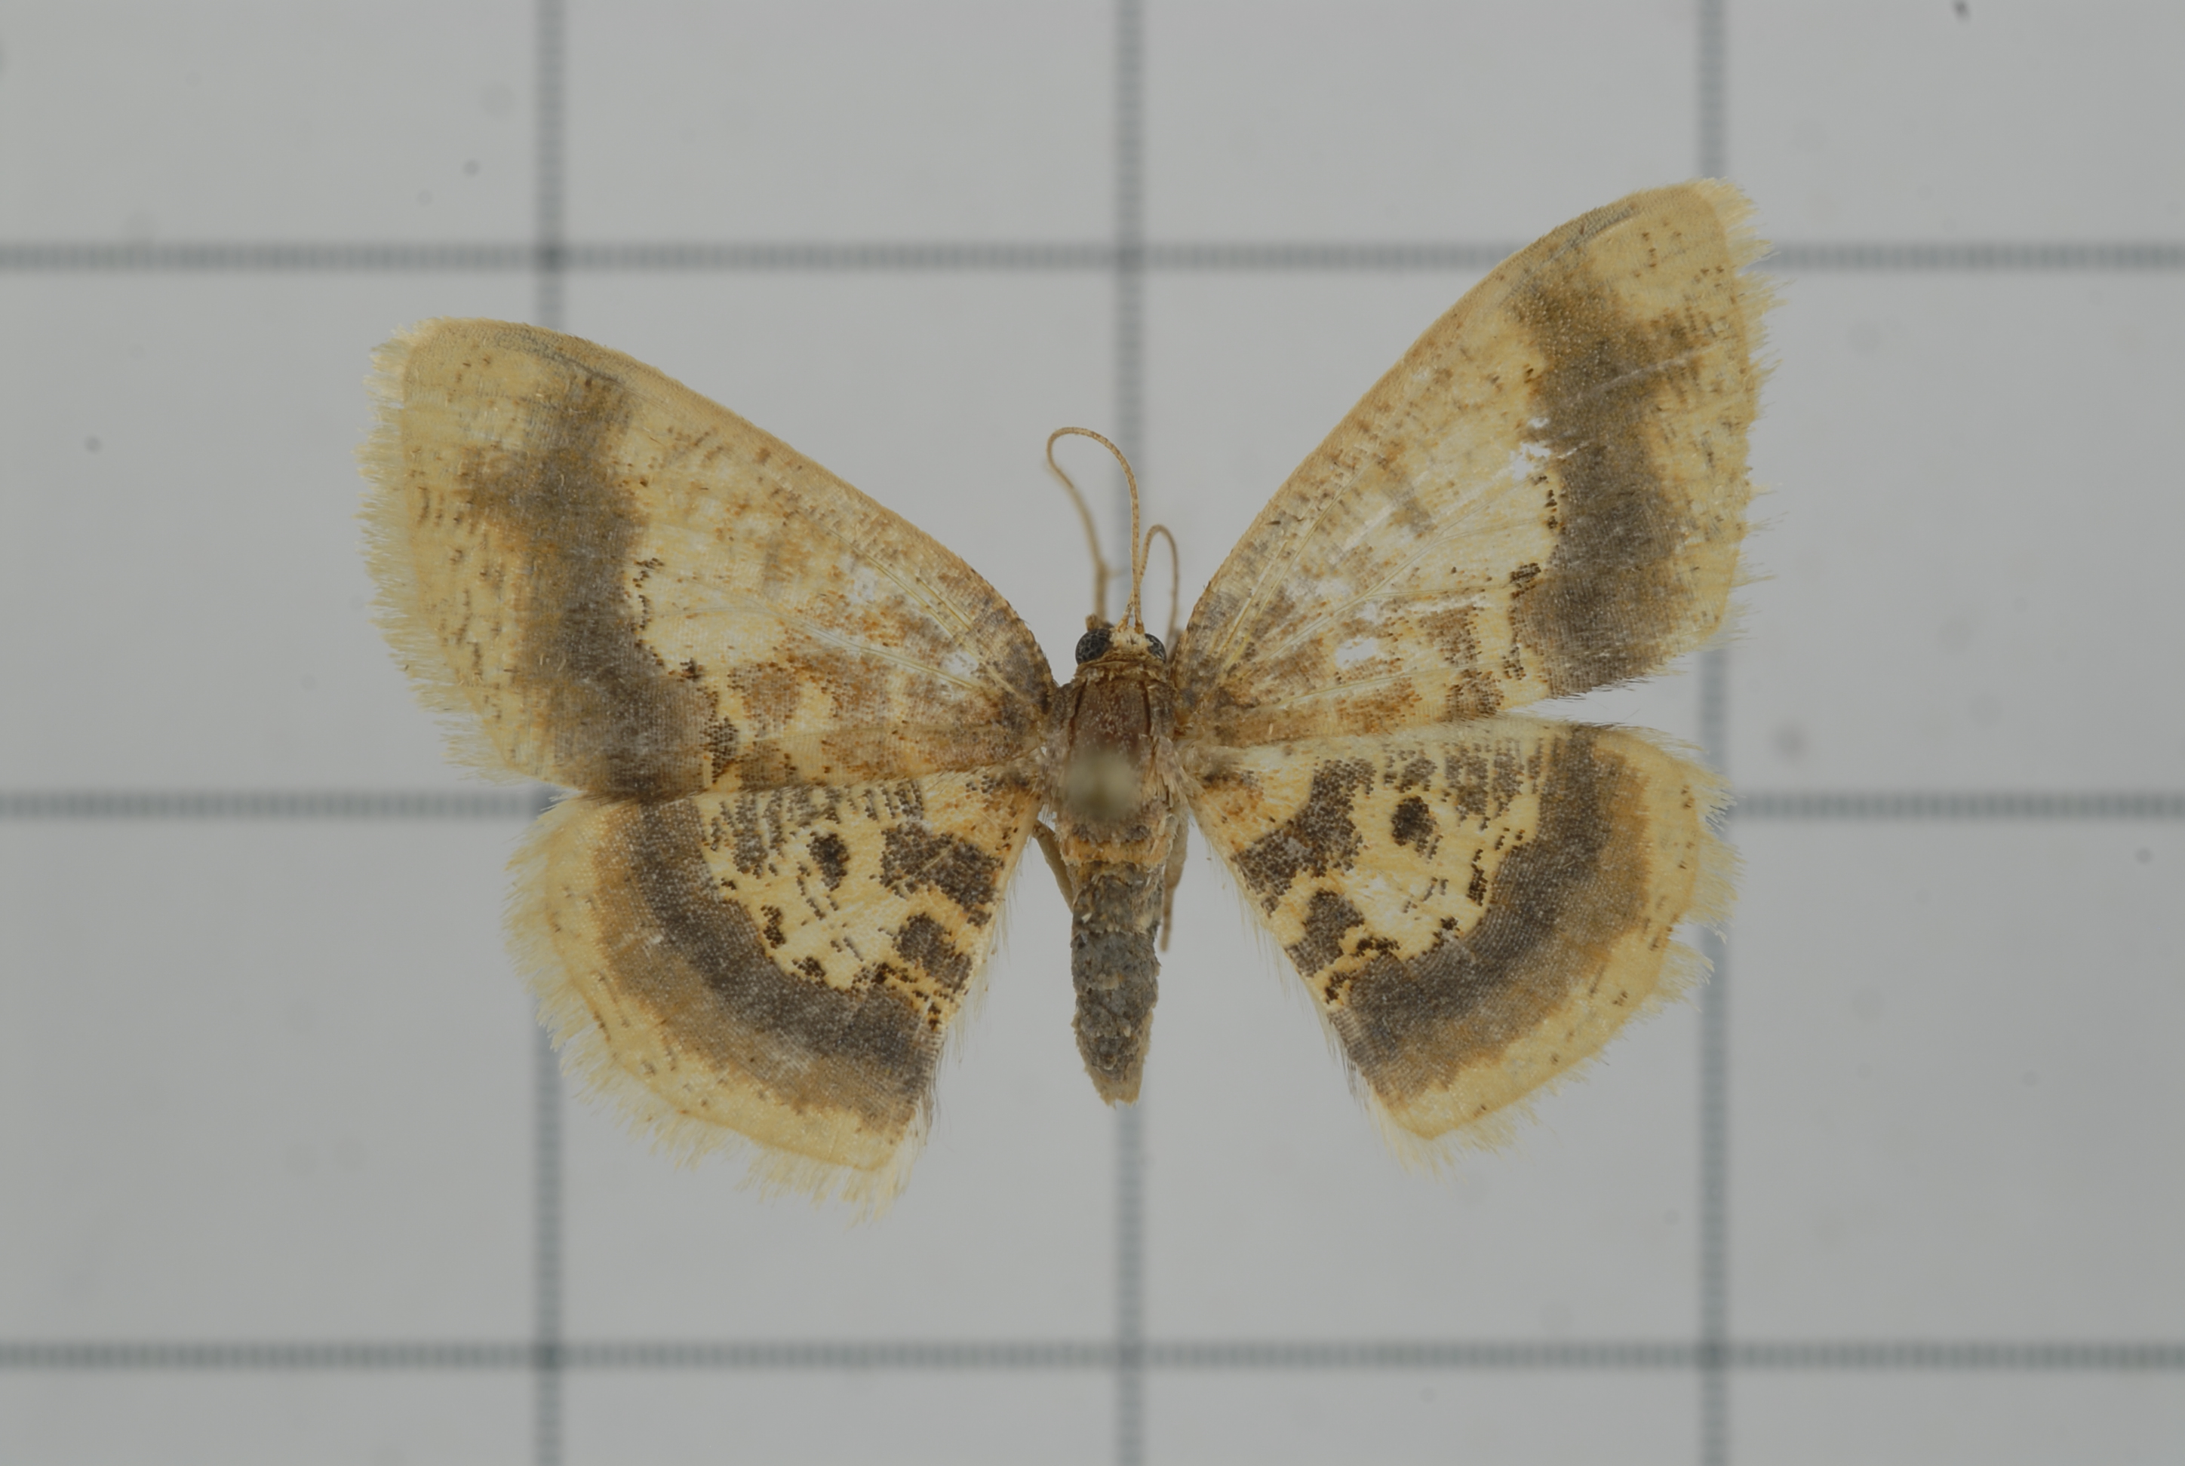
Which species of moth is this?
Ninodes watanabei
